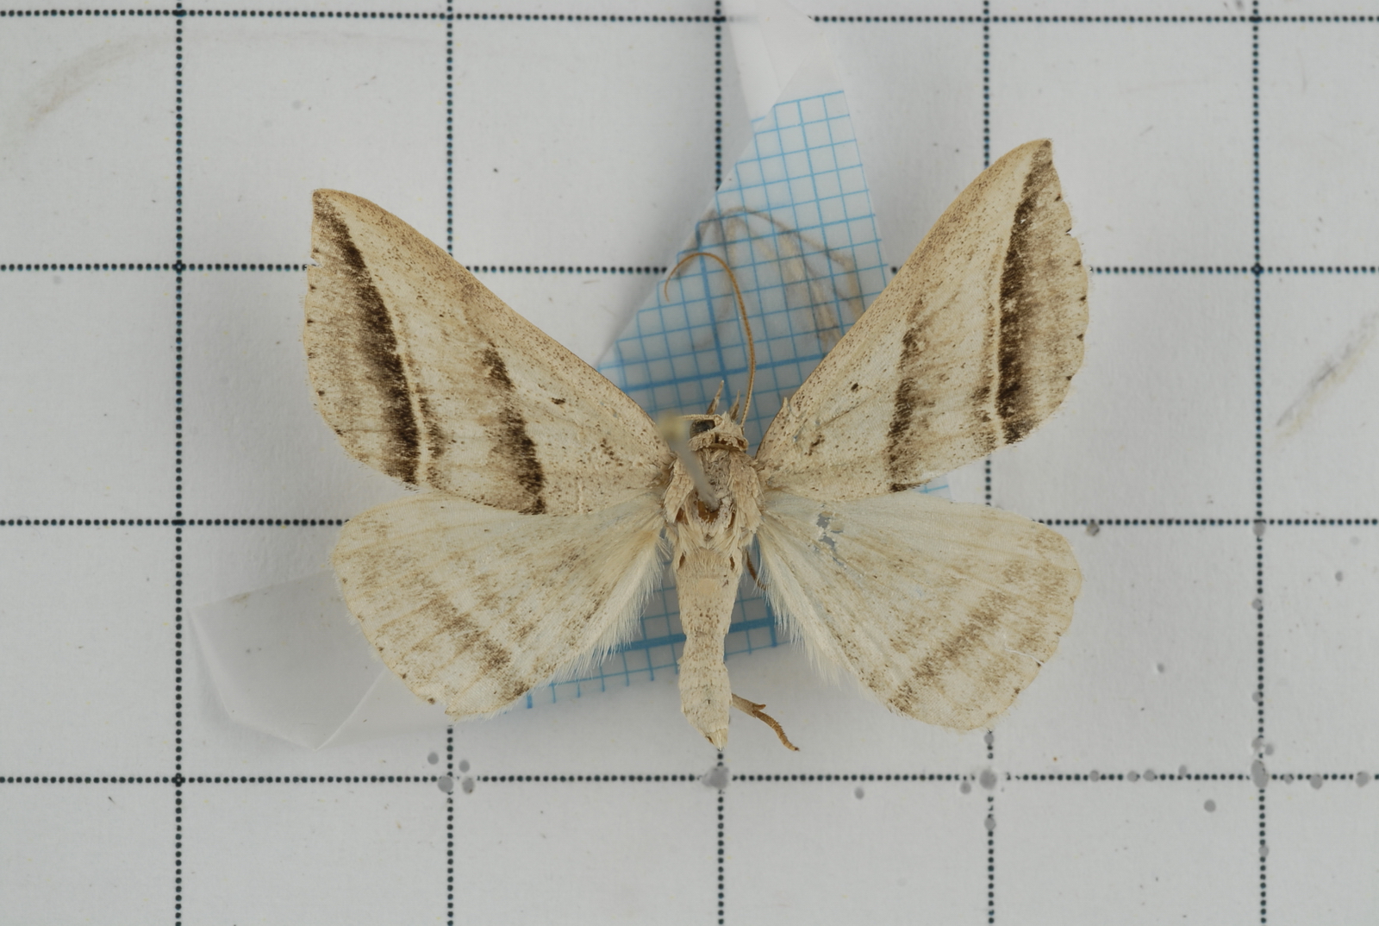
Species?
Blasticorhinus bifasciata
